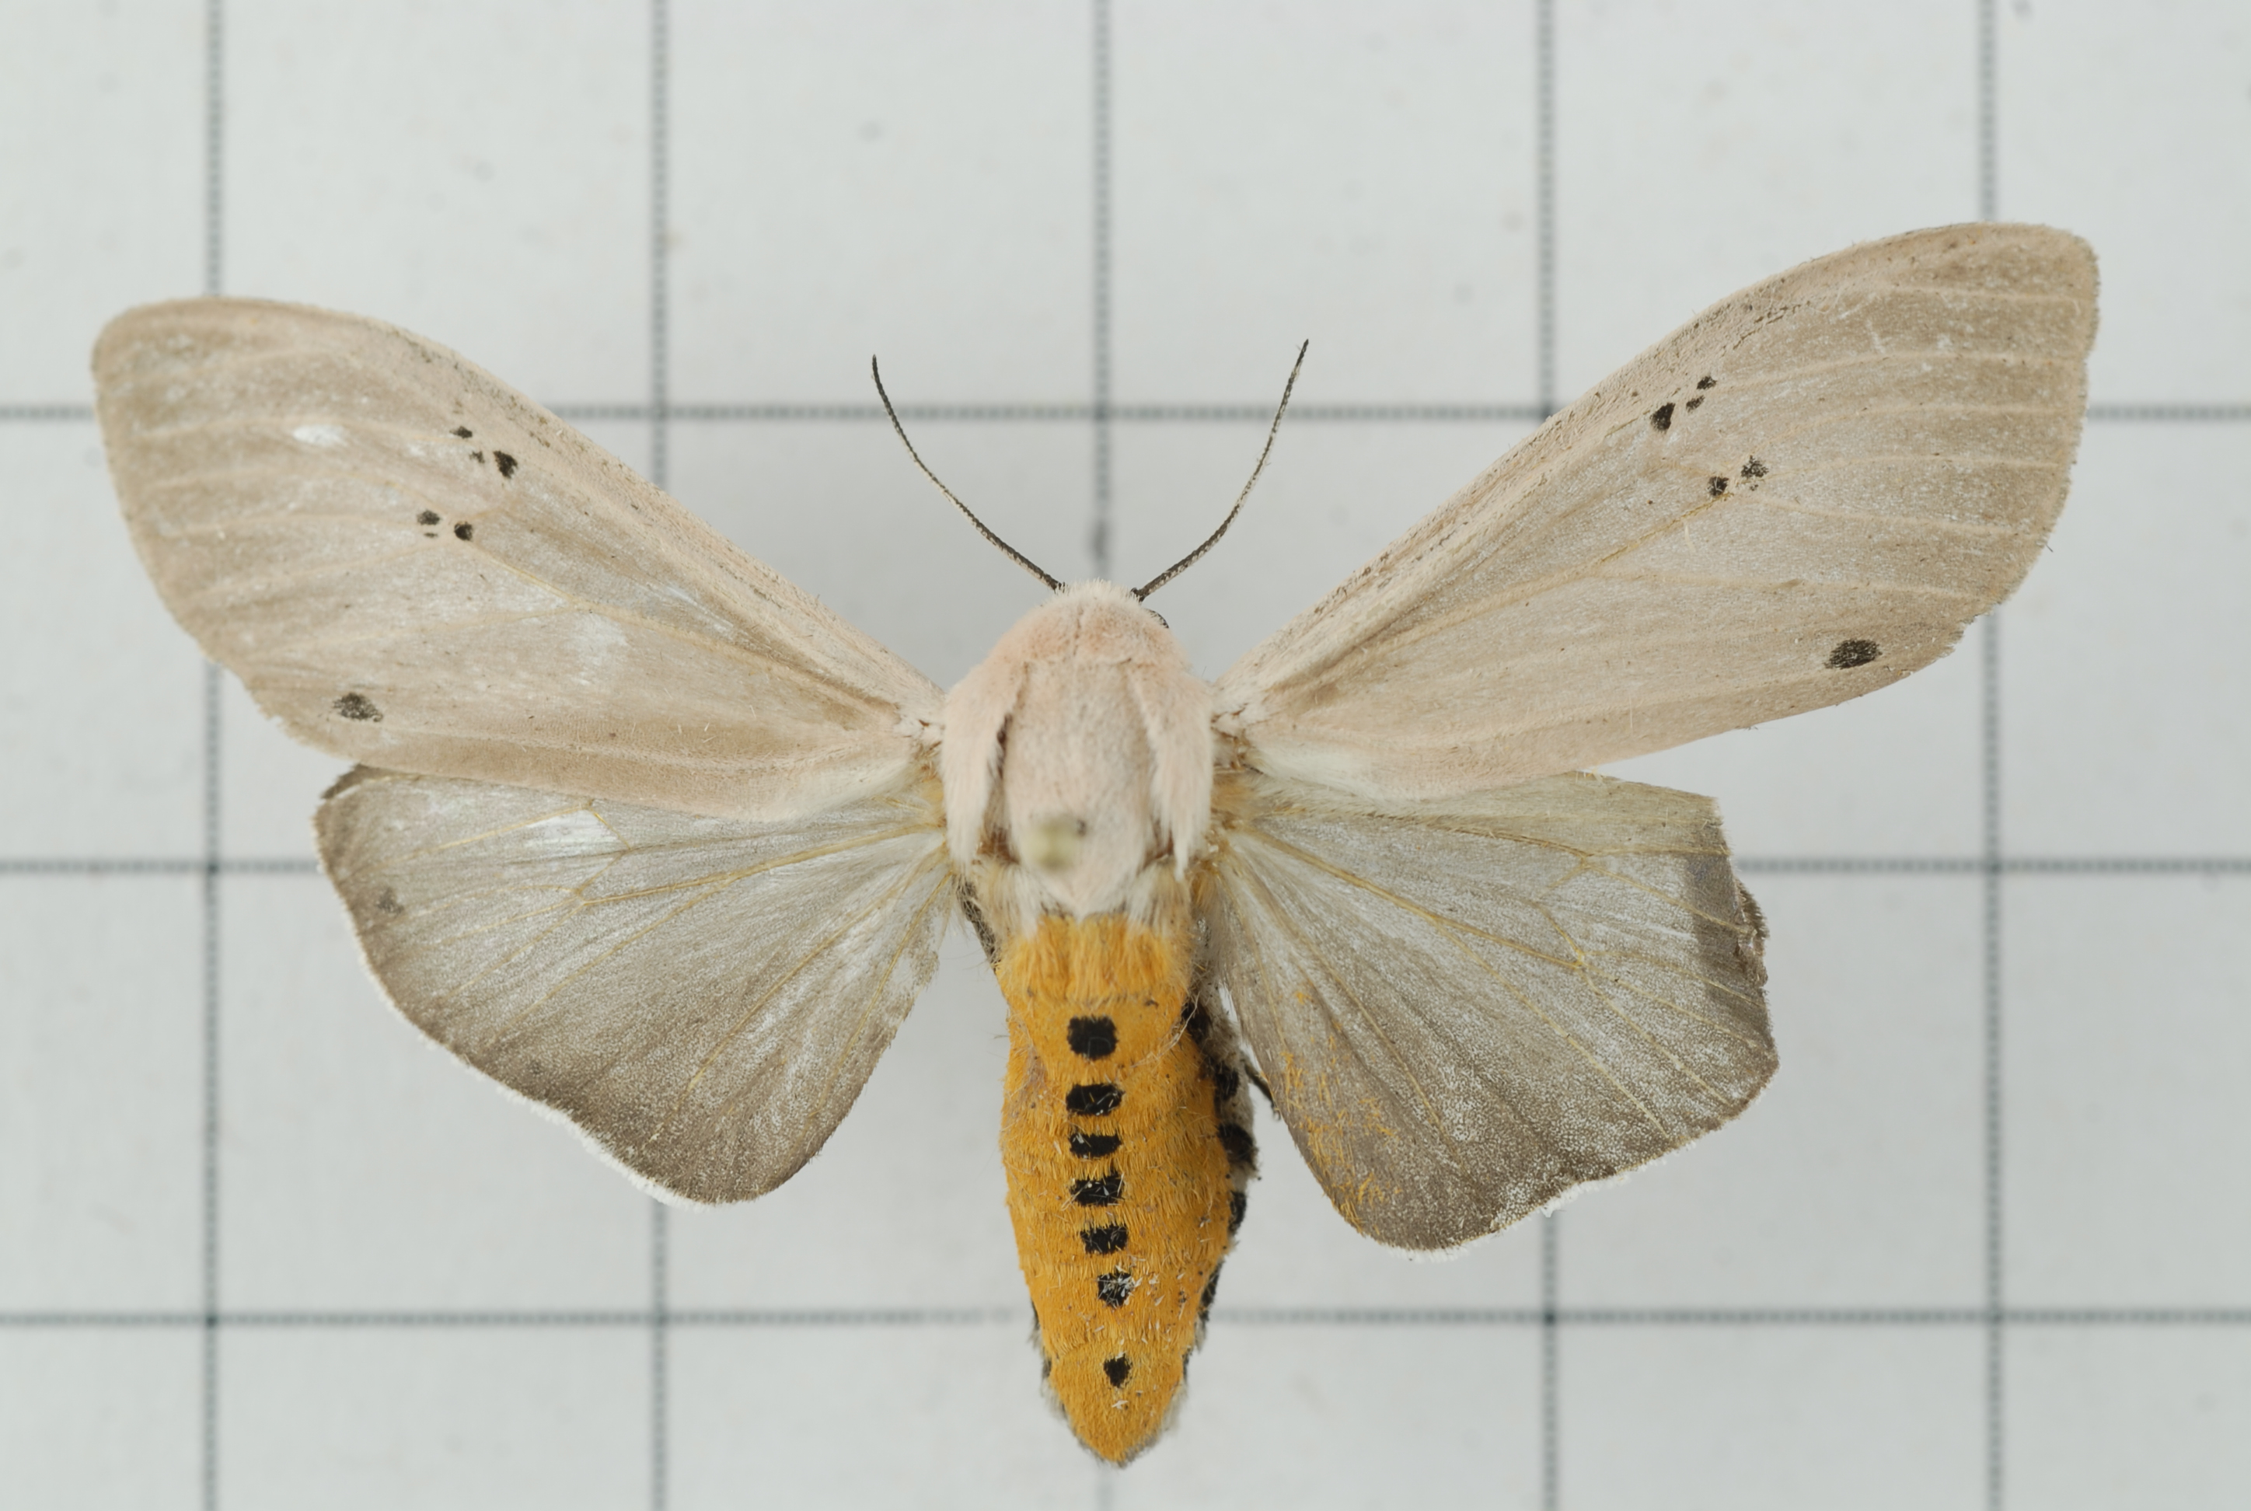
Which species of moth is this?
Creatonotos transiens koni
